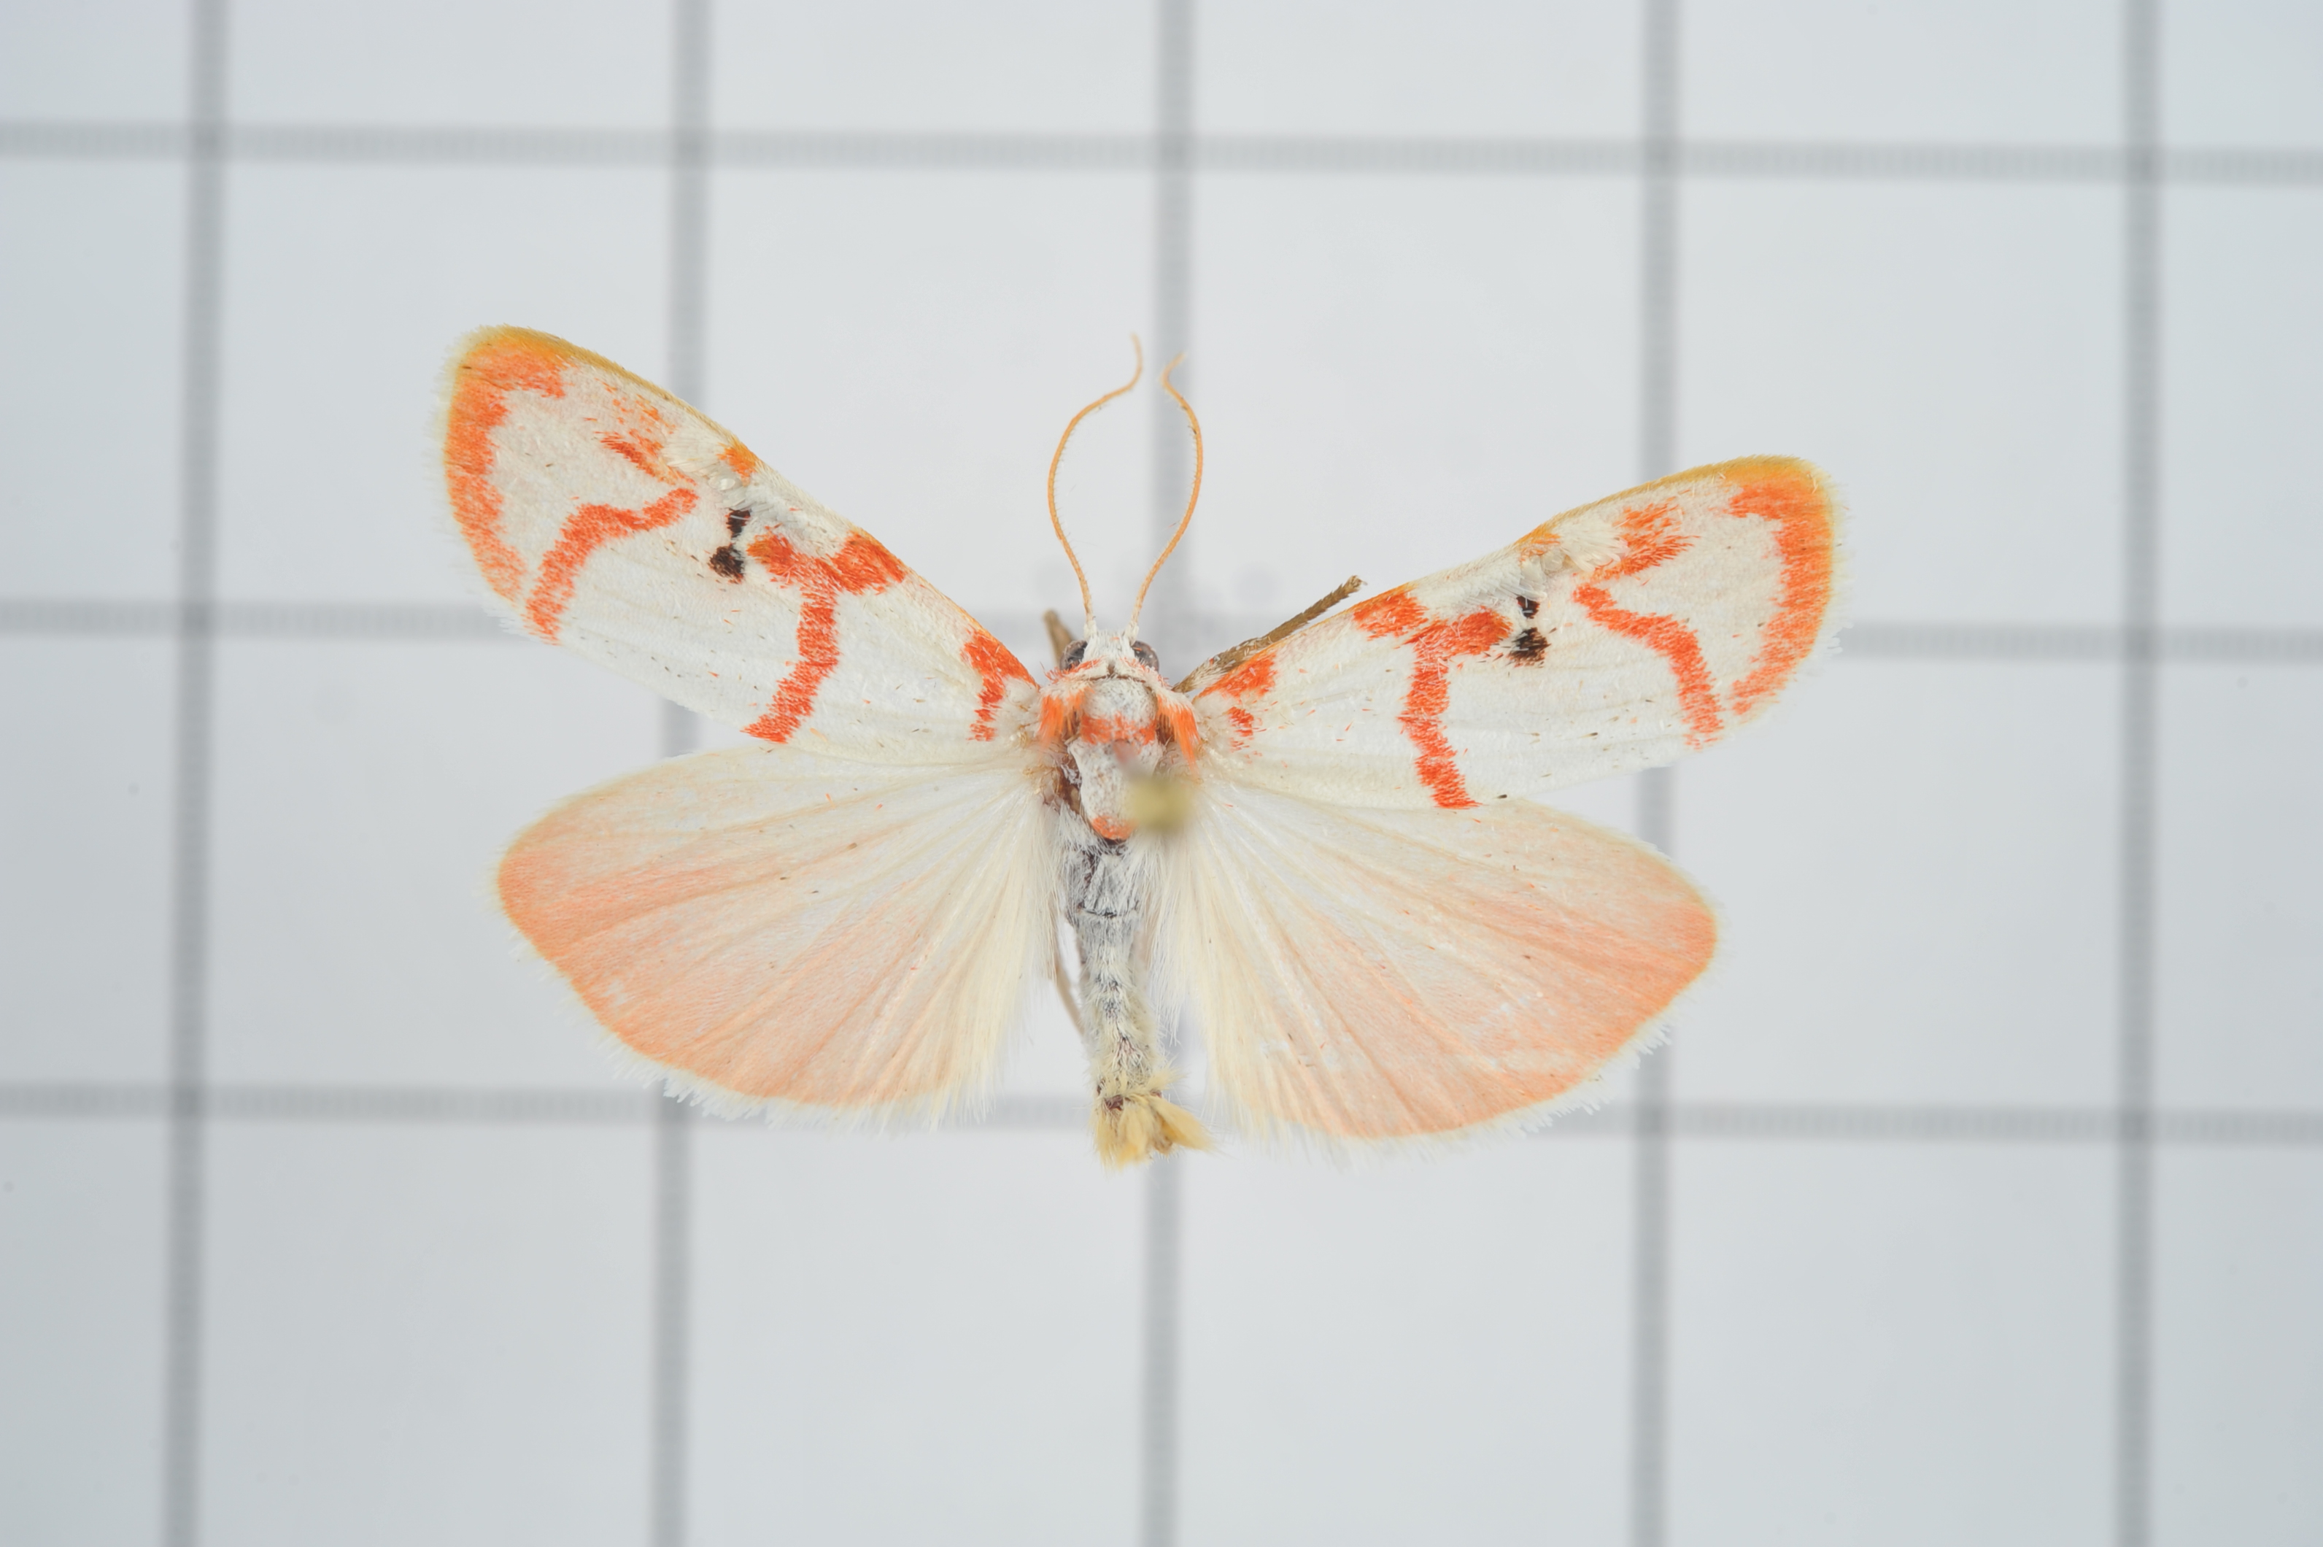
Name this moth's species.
Cyana hamata hamata
